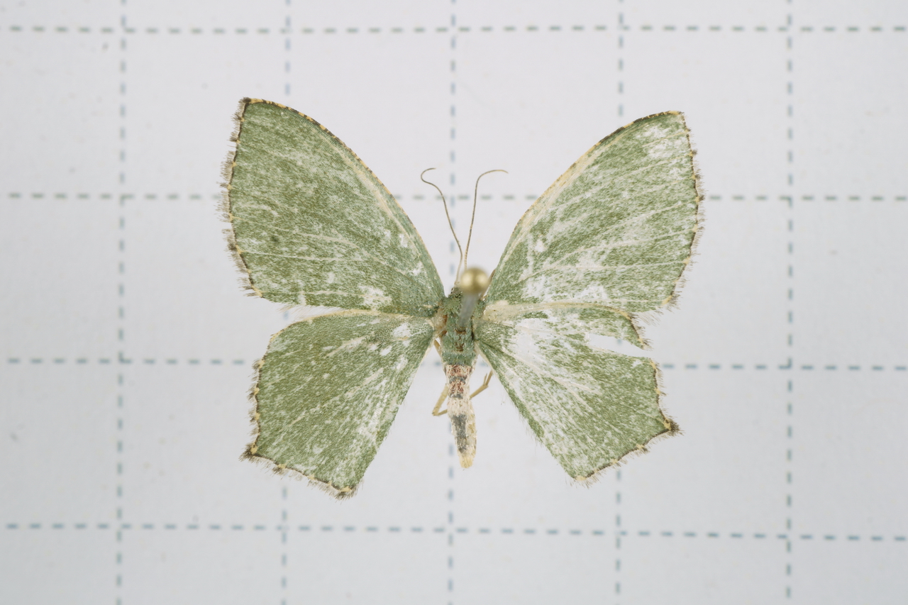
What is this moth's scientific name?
Hemithea pallidimunda
